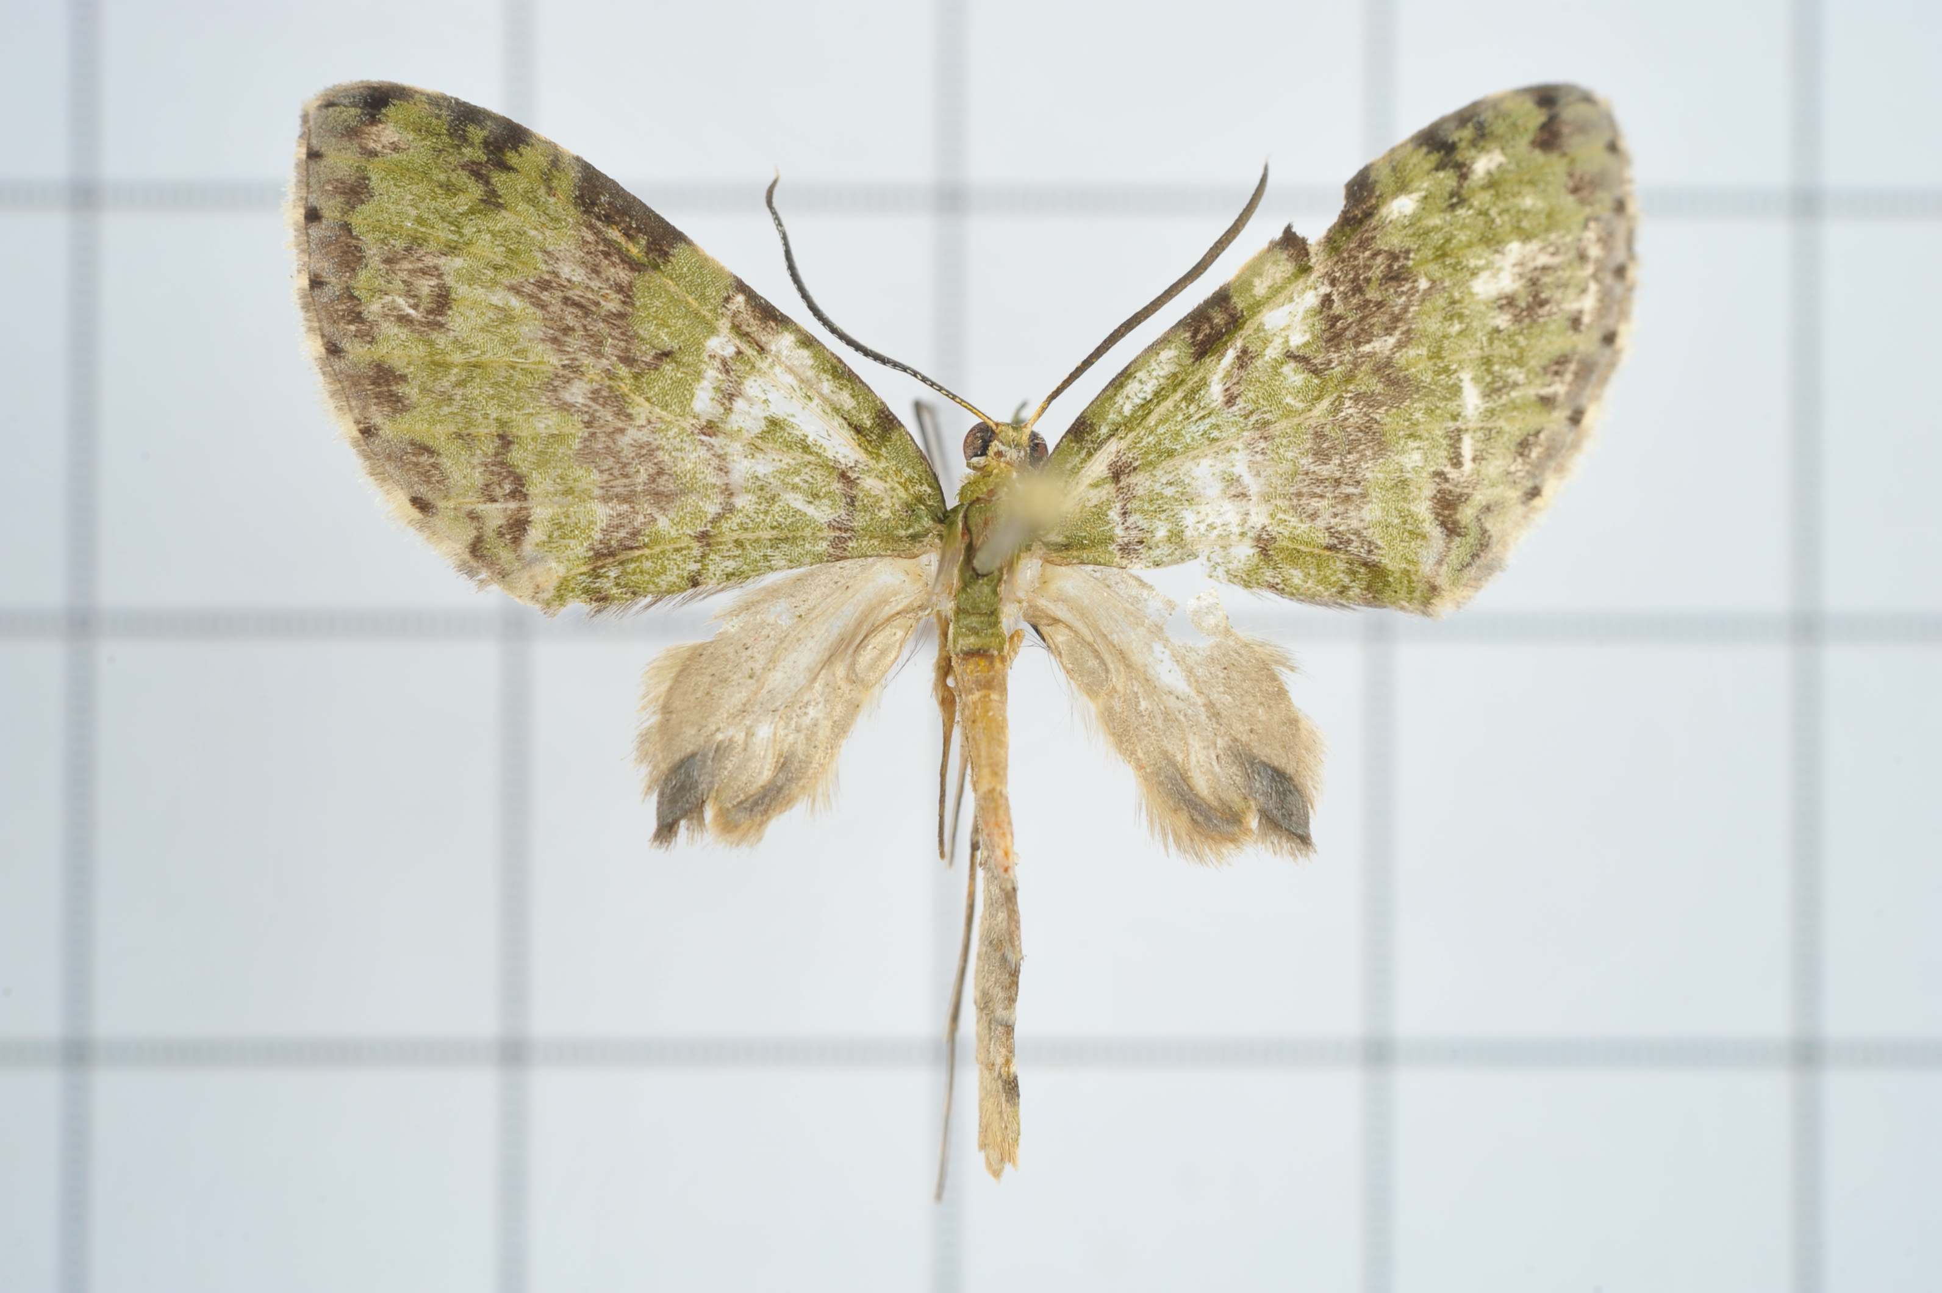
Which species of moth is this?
Sauris marginepunctata
